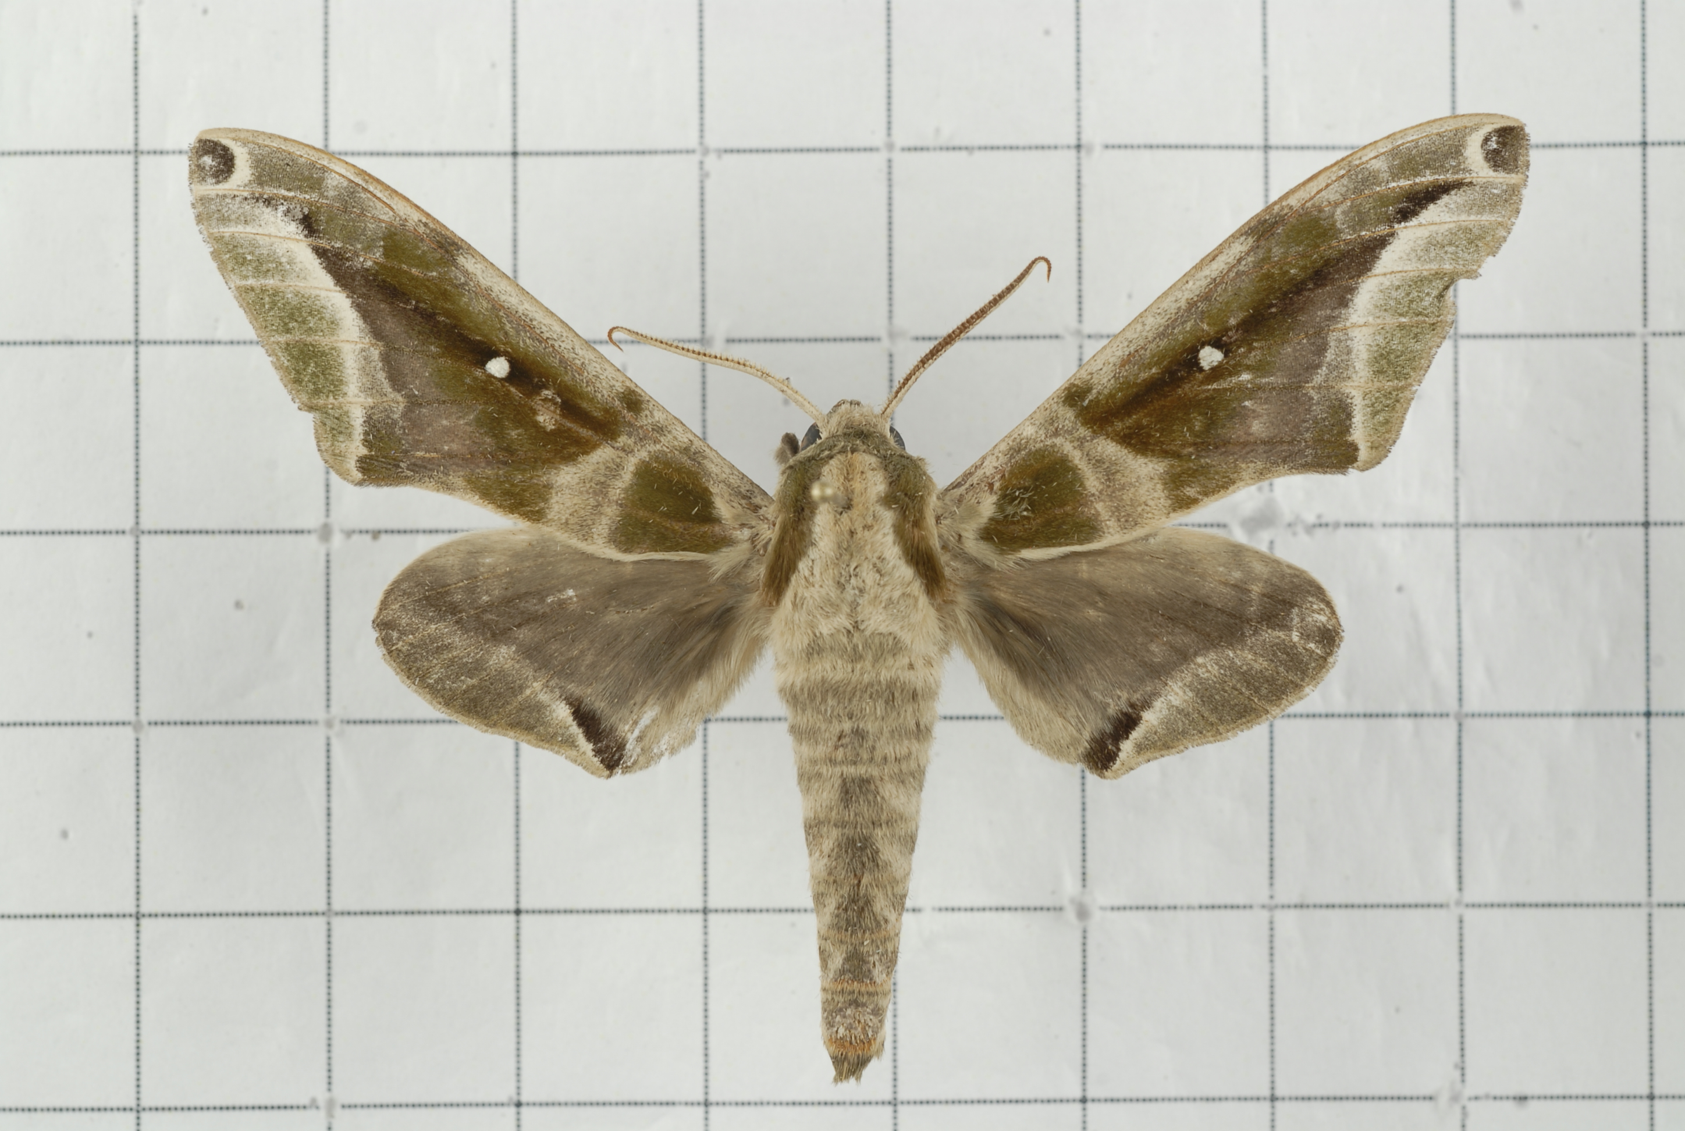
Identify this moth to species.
Parum colligata
